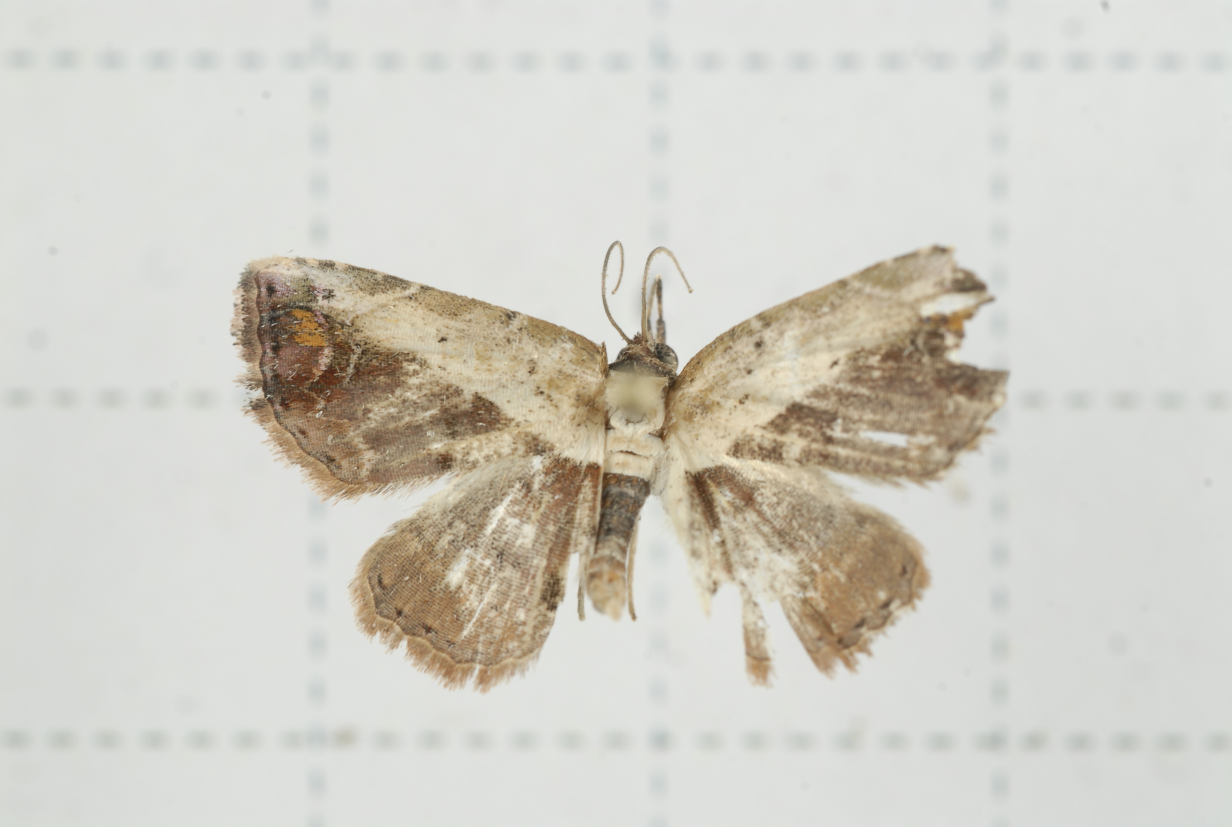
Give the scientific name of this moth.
Lophoruza albicostalis
